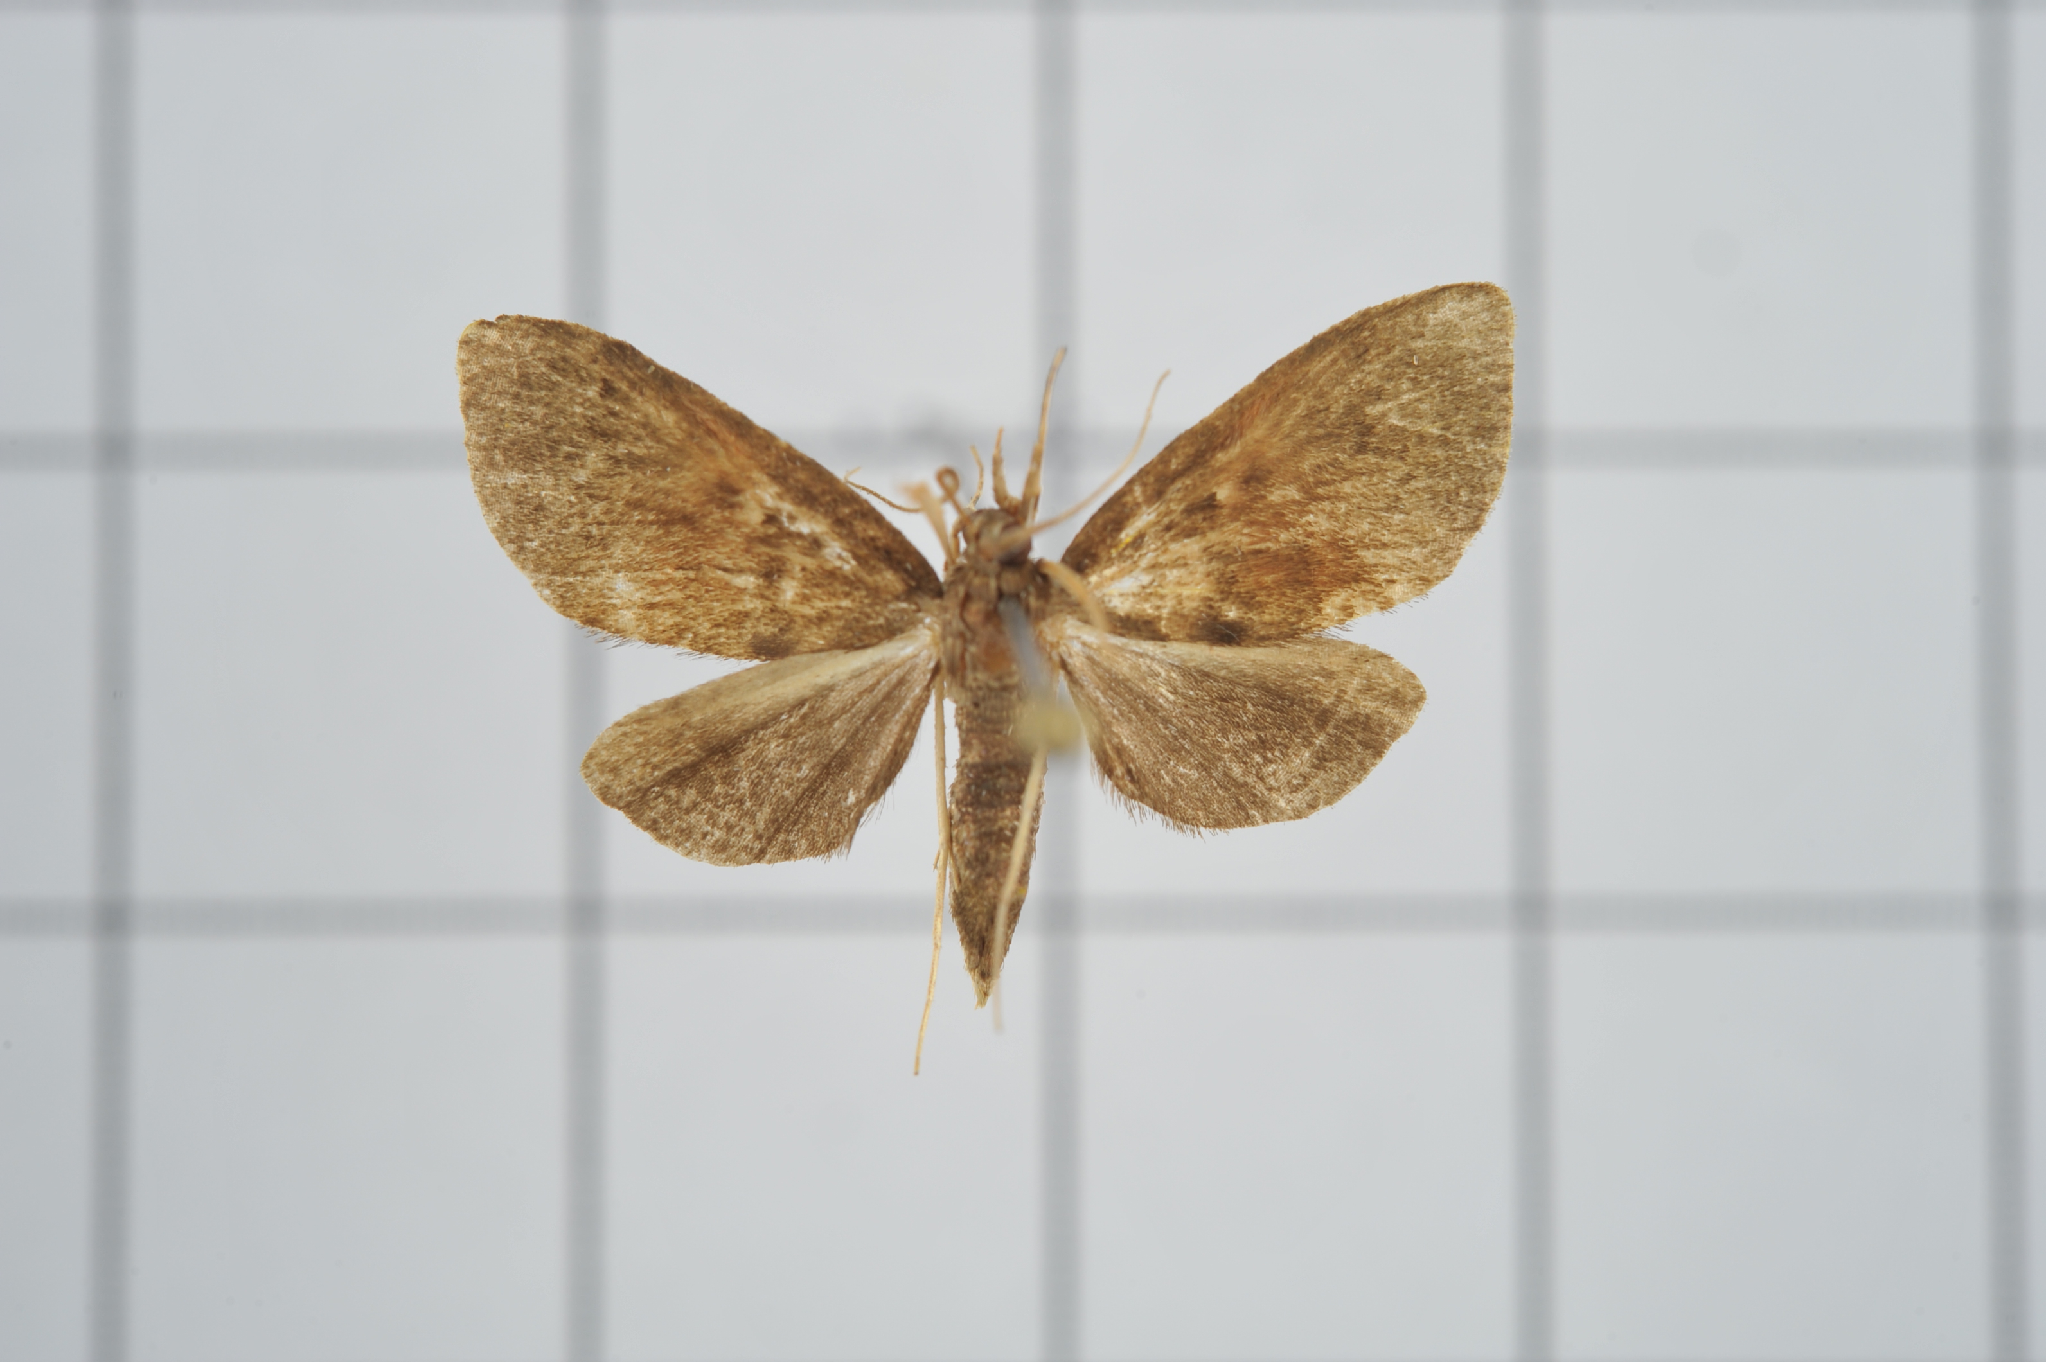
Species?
Camptomastix hisbonalis
